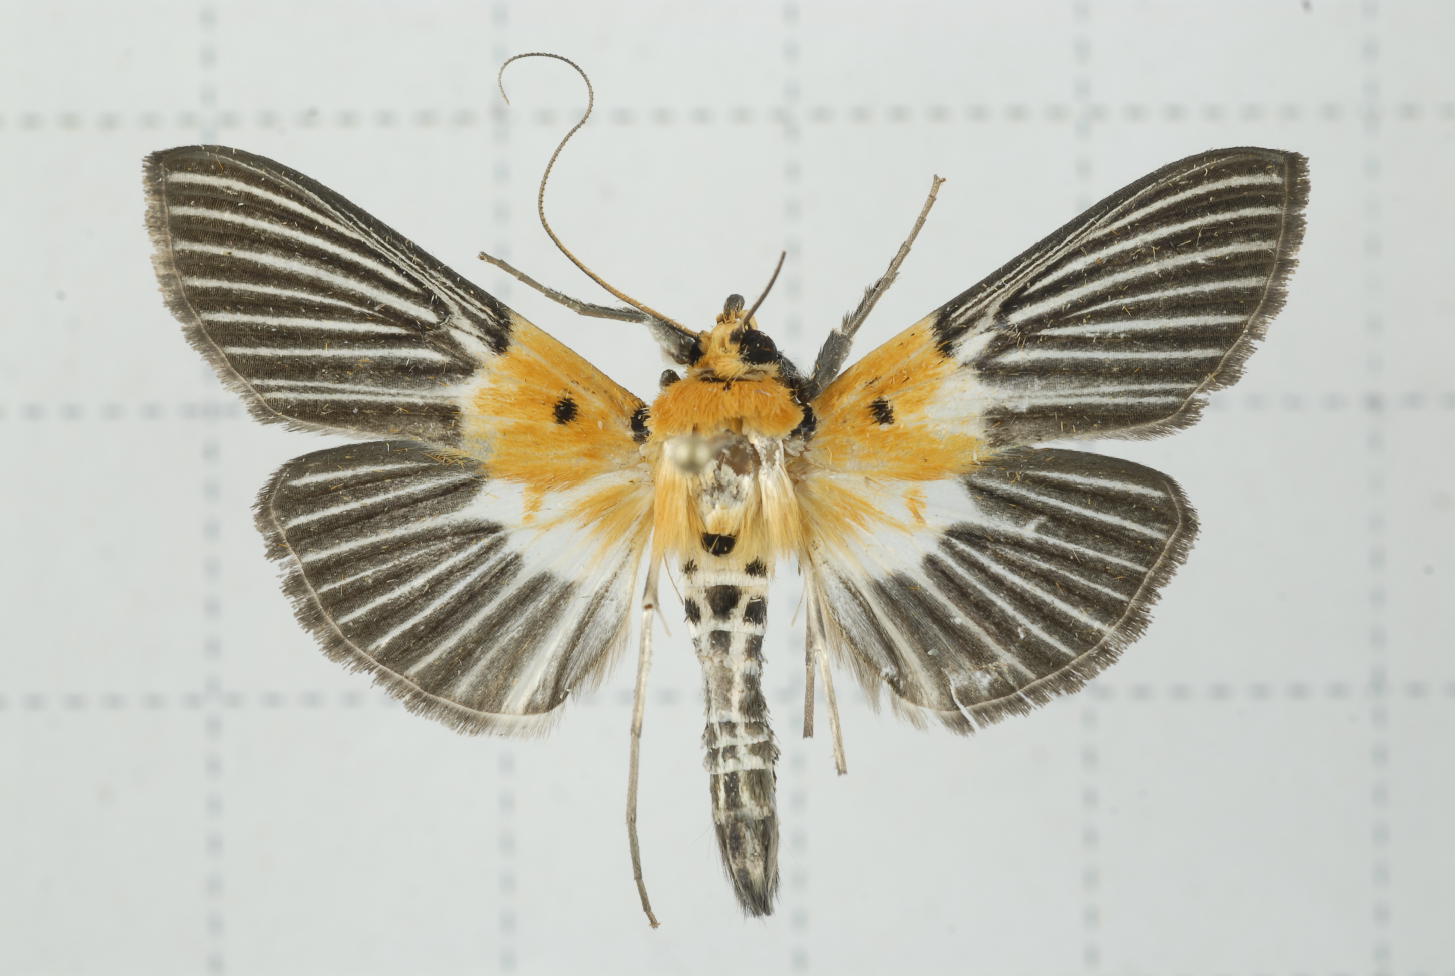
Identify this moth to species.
Nevrina procopia
